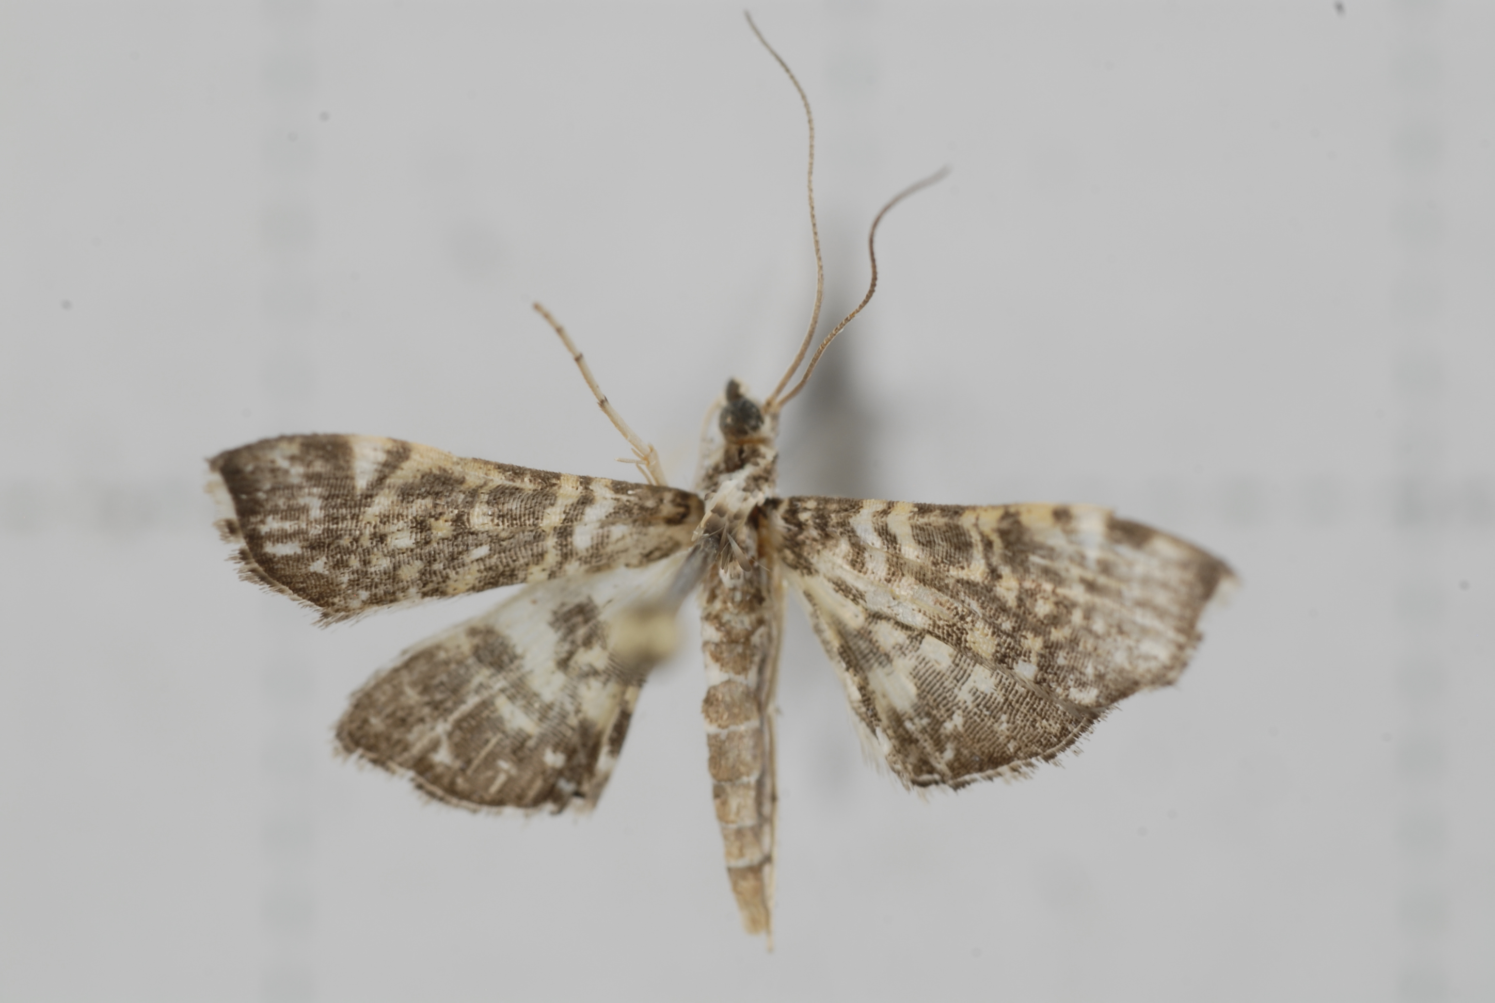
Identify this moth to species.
Chabulina onychinalis
